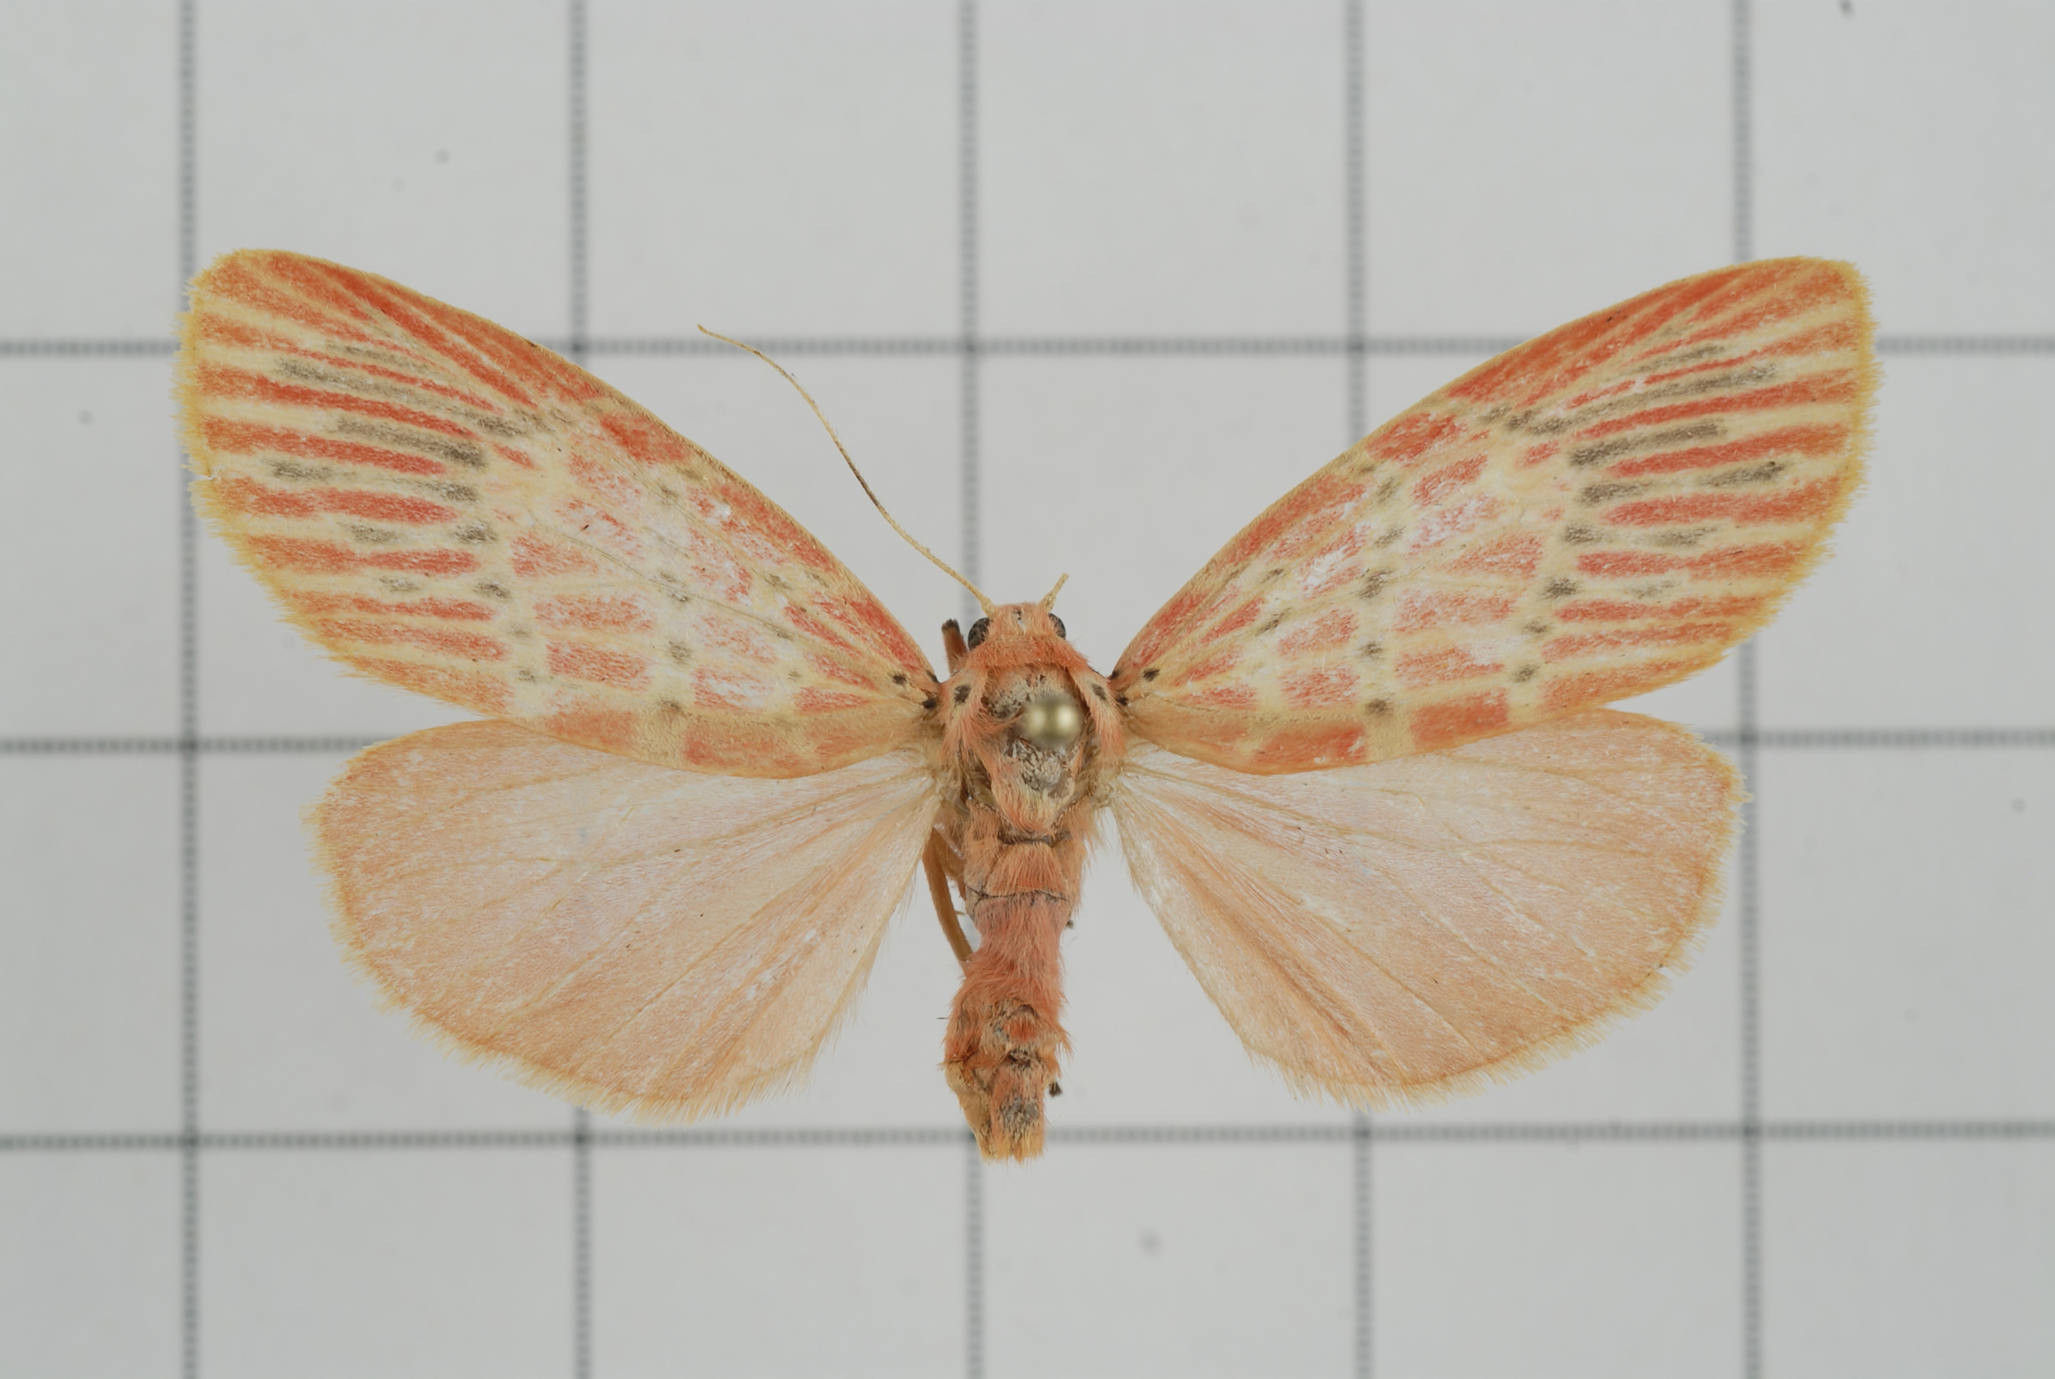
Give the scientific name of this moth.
Barsine sauteri
